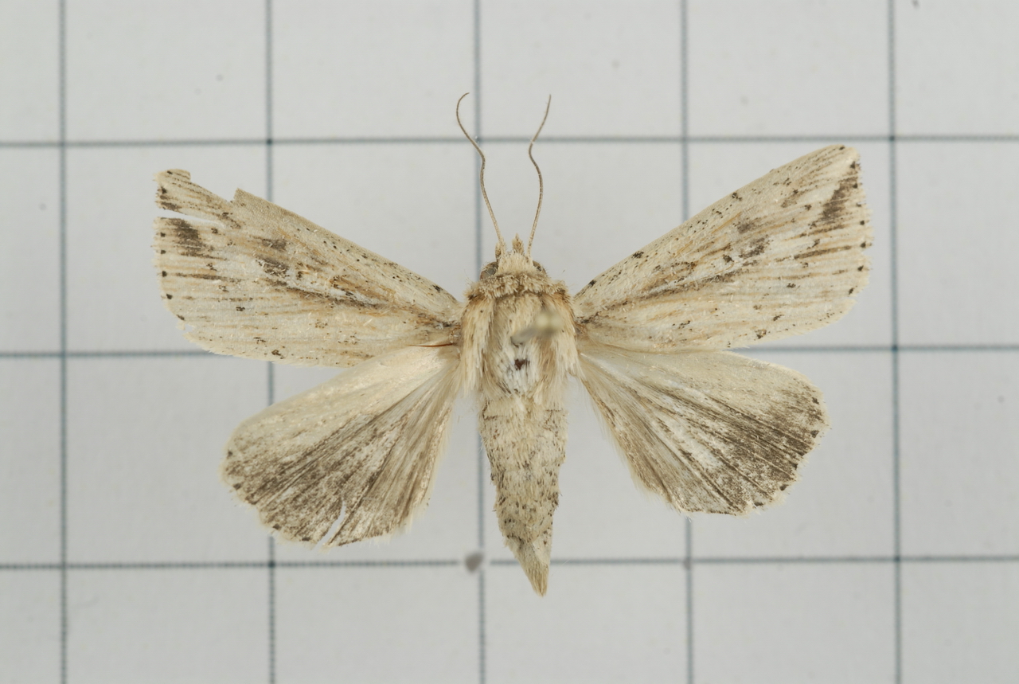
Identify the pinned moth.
Mythimna intertexta
